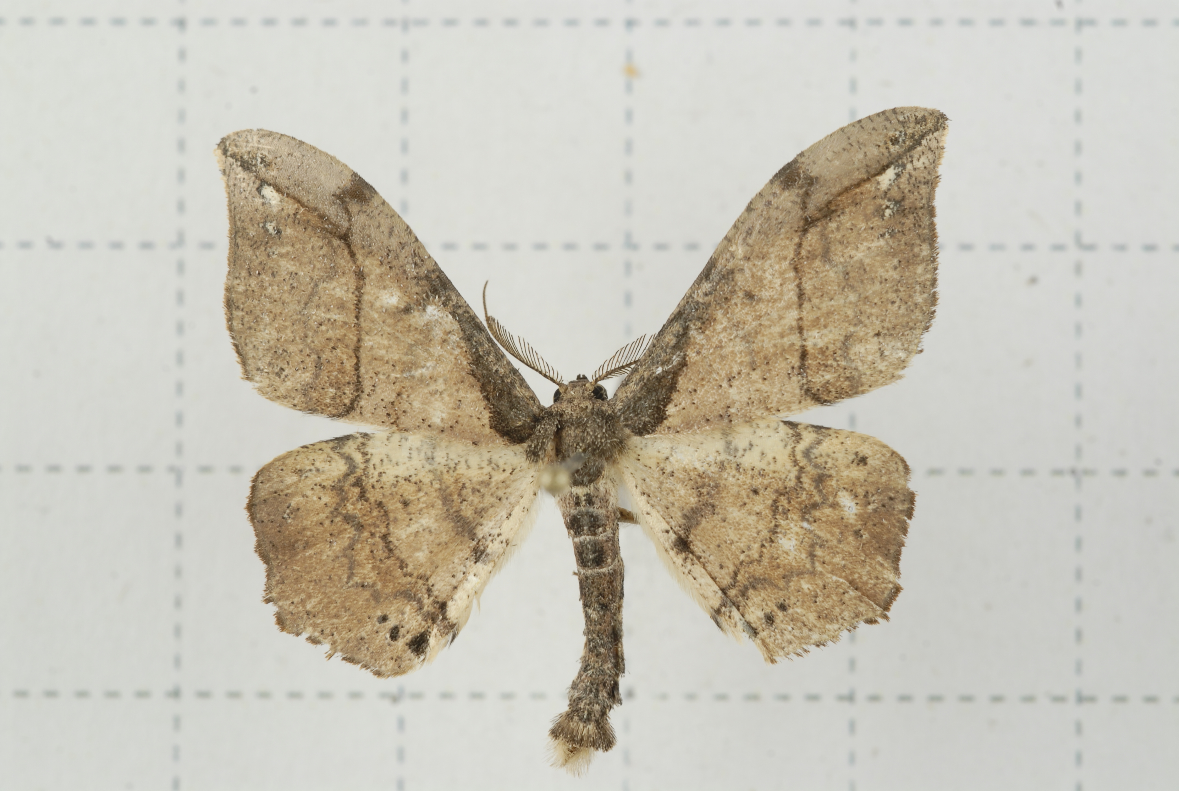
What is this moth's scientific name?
Hyposidra infixaria
